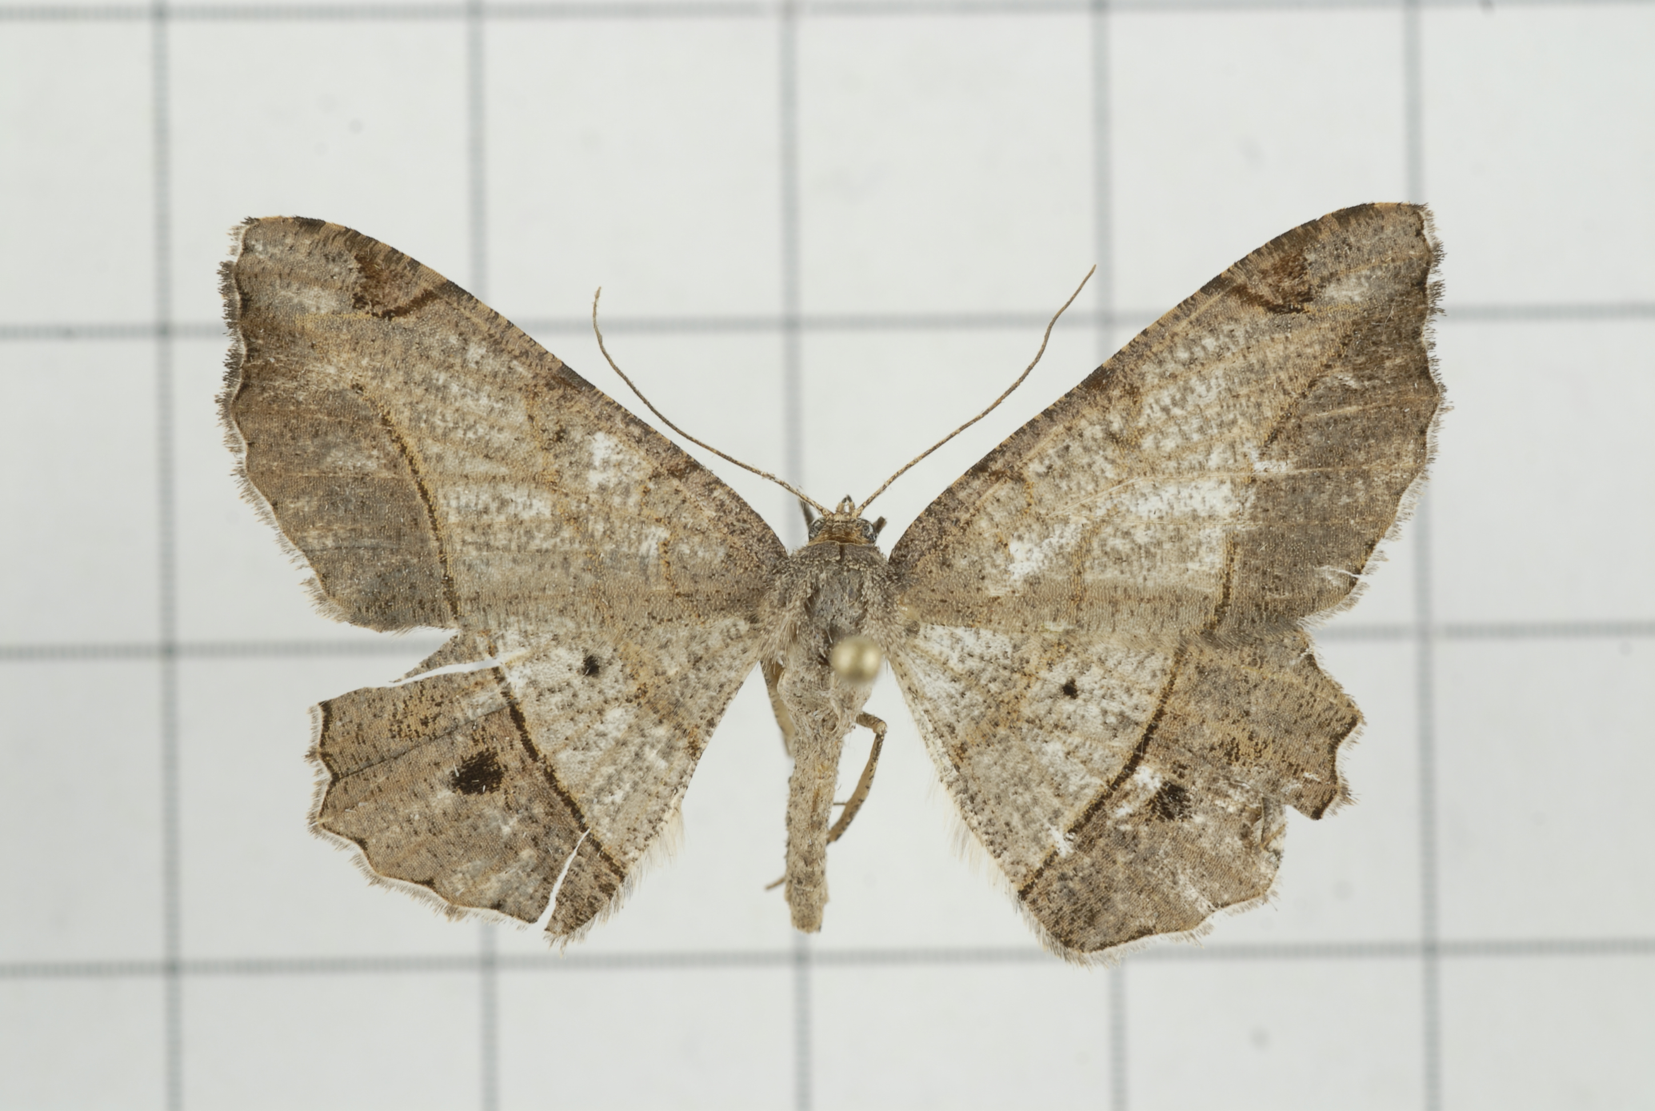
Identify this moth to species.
Chiasmia monticolaria notia
